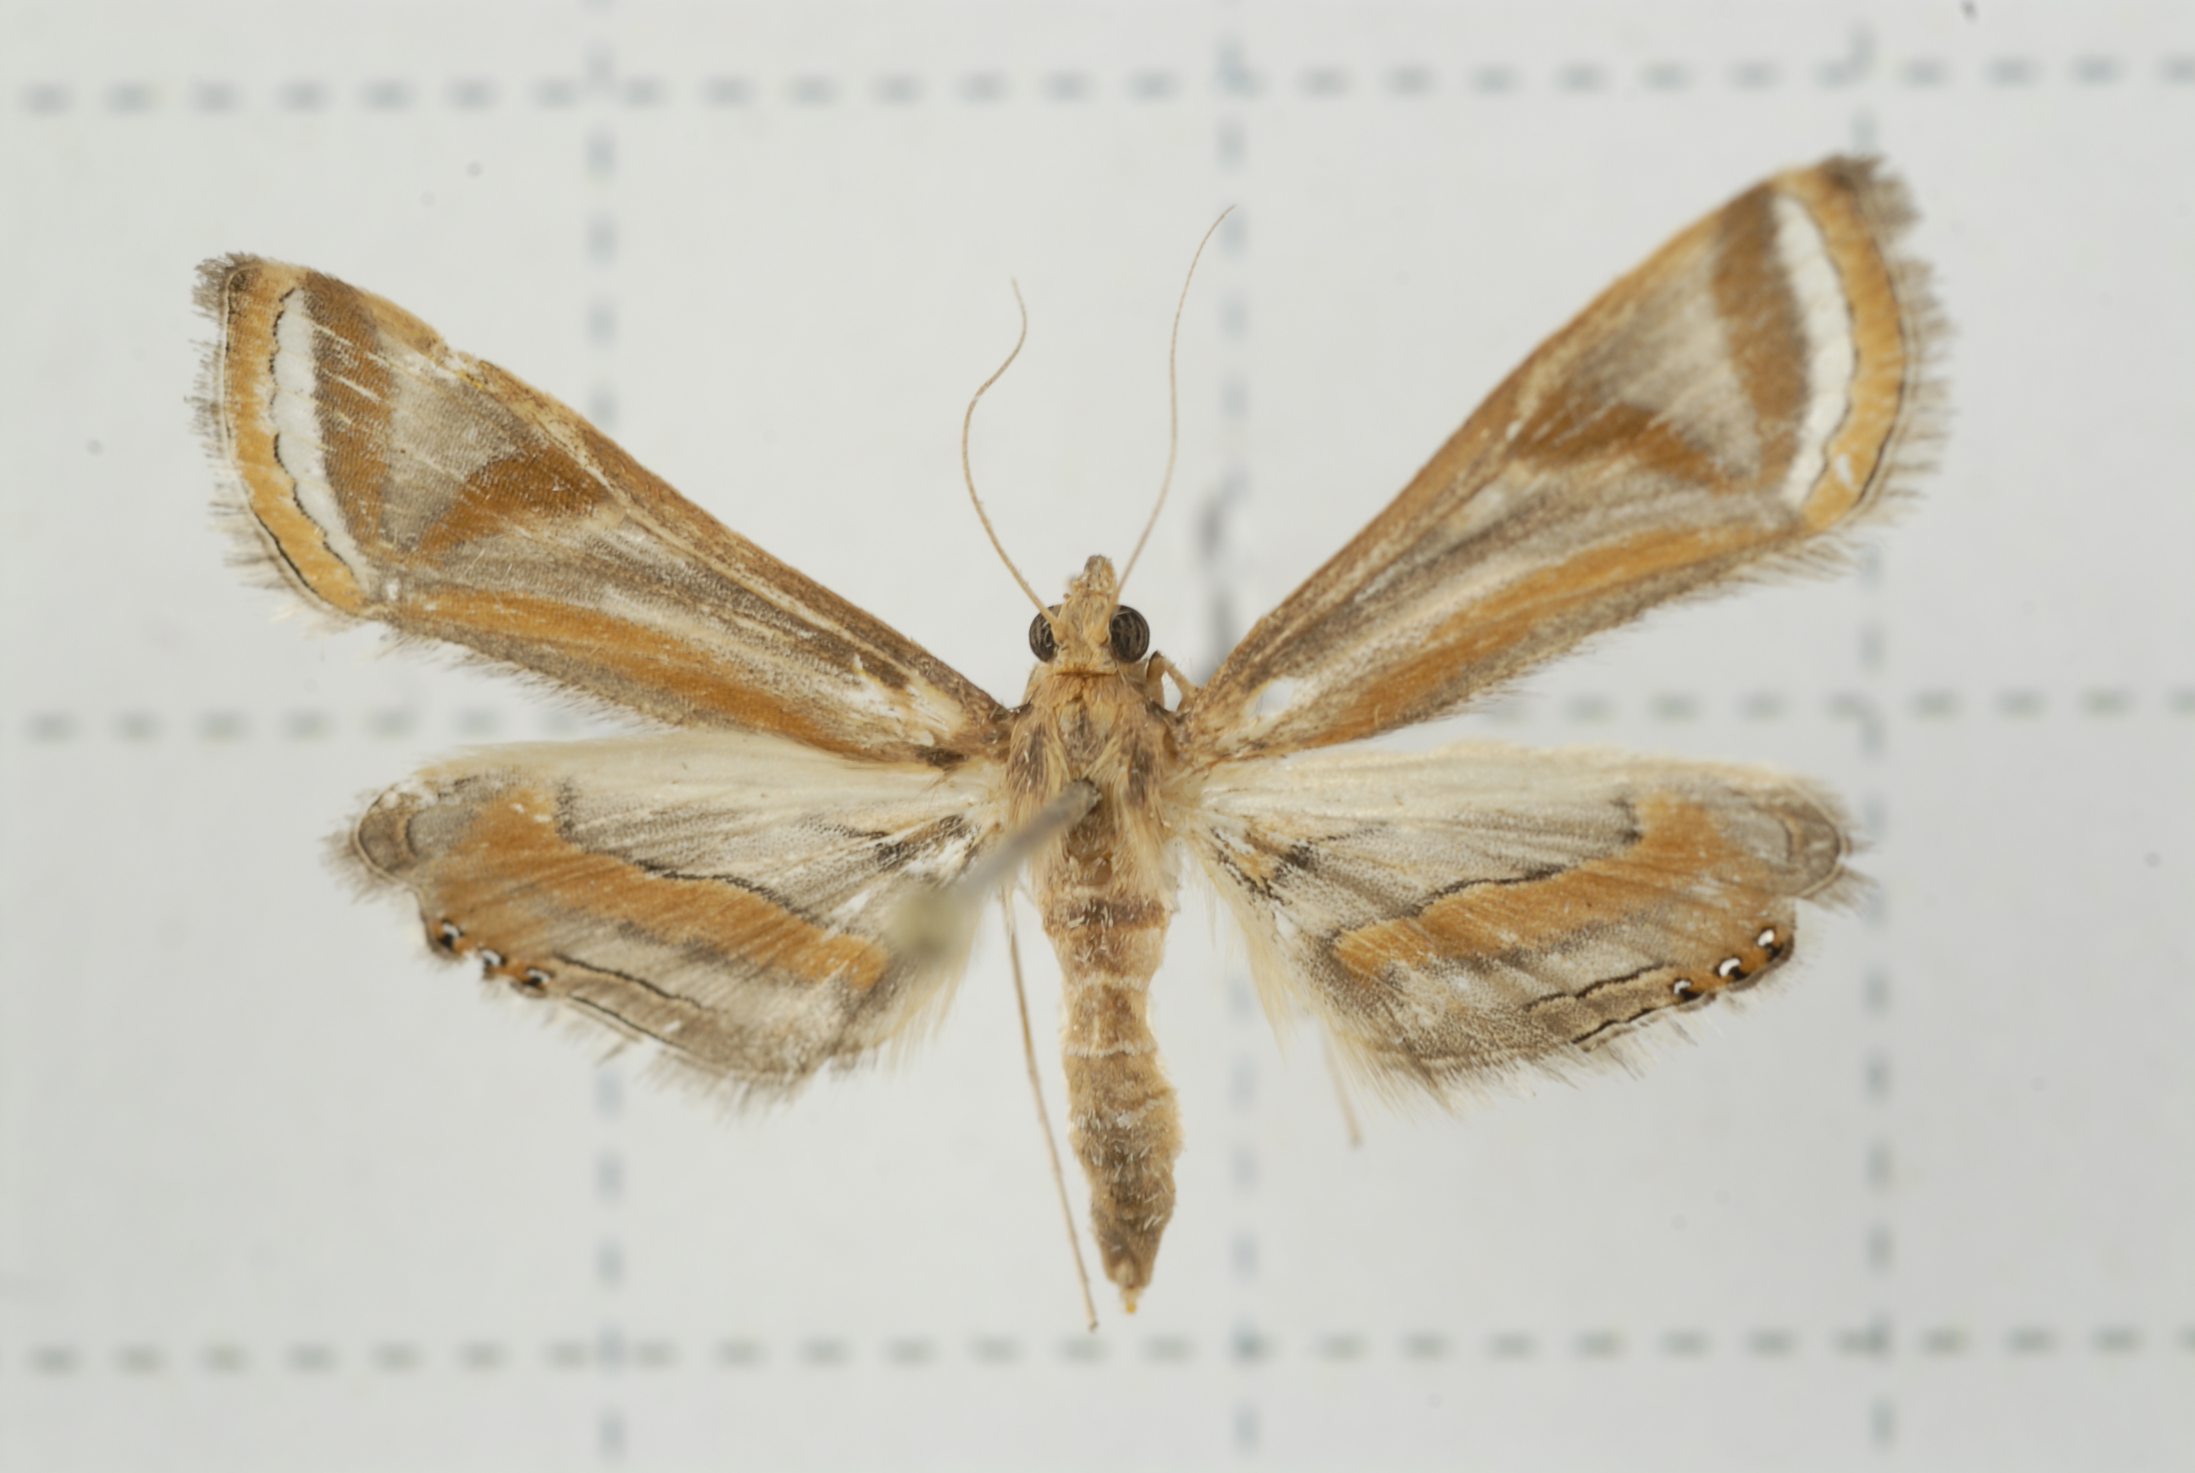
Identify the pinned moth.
Eoophyla gibbosalis
